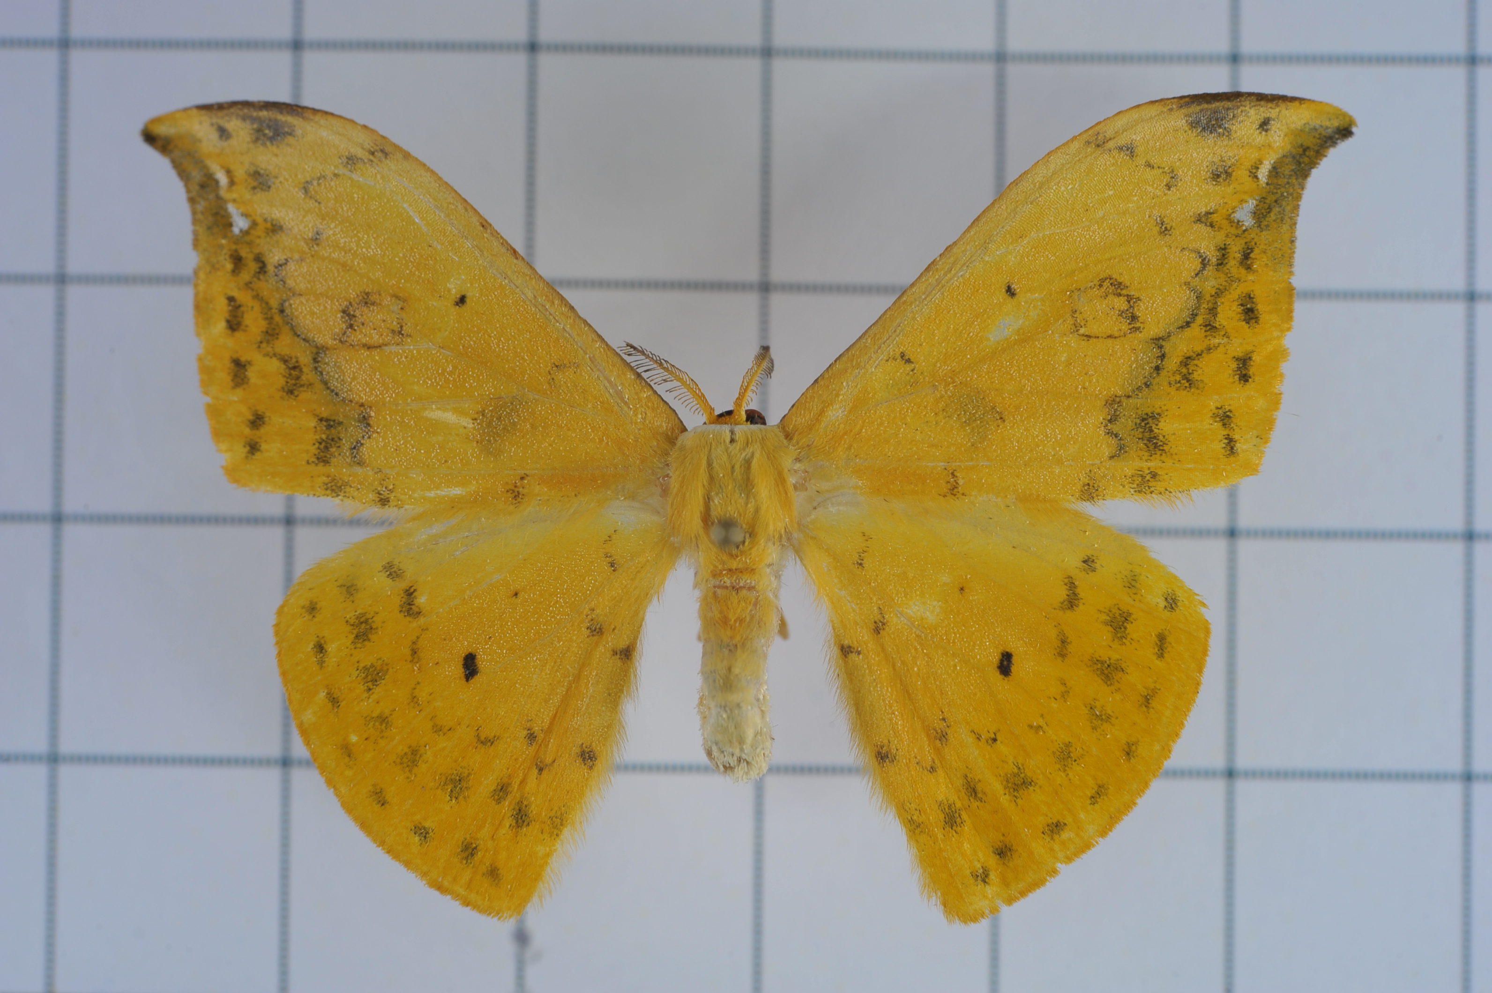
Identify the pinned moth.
Tridrepana flava flava
